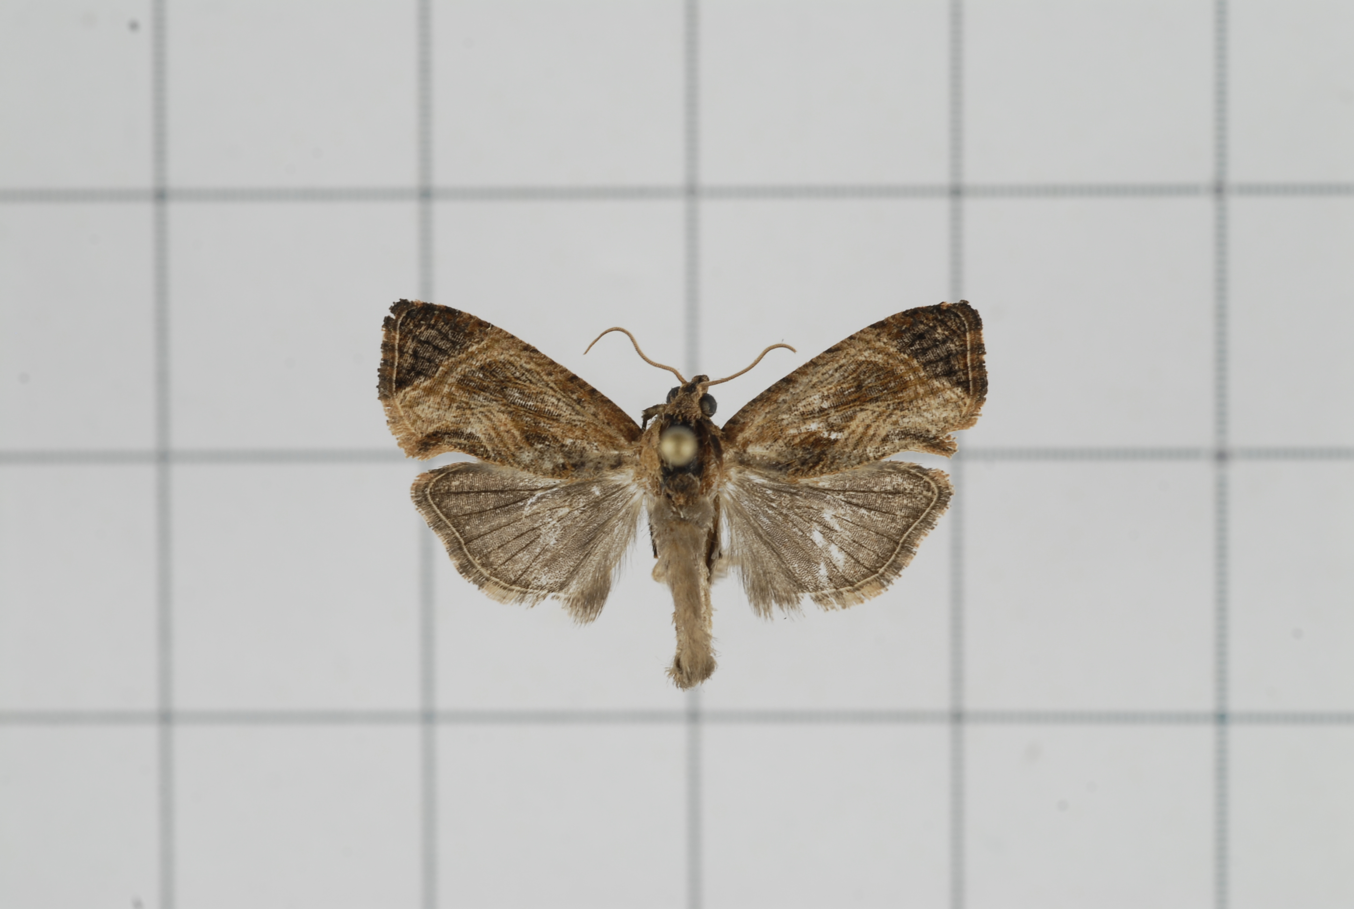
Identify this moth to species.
Cryptophlebia repletana
